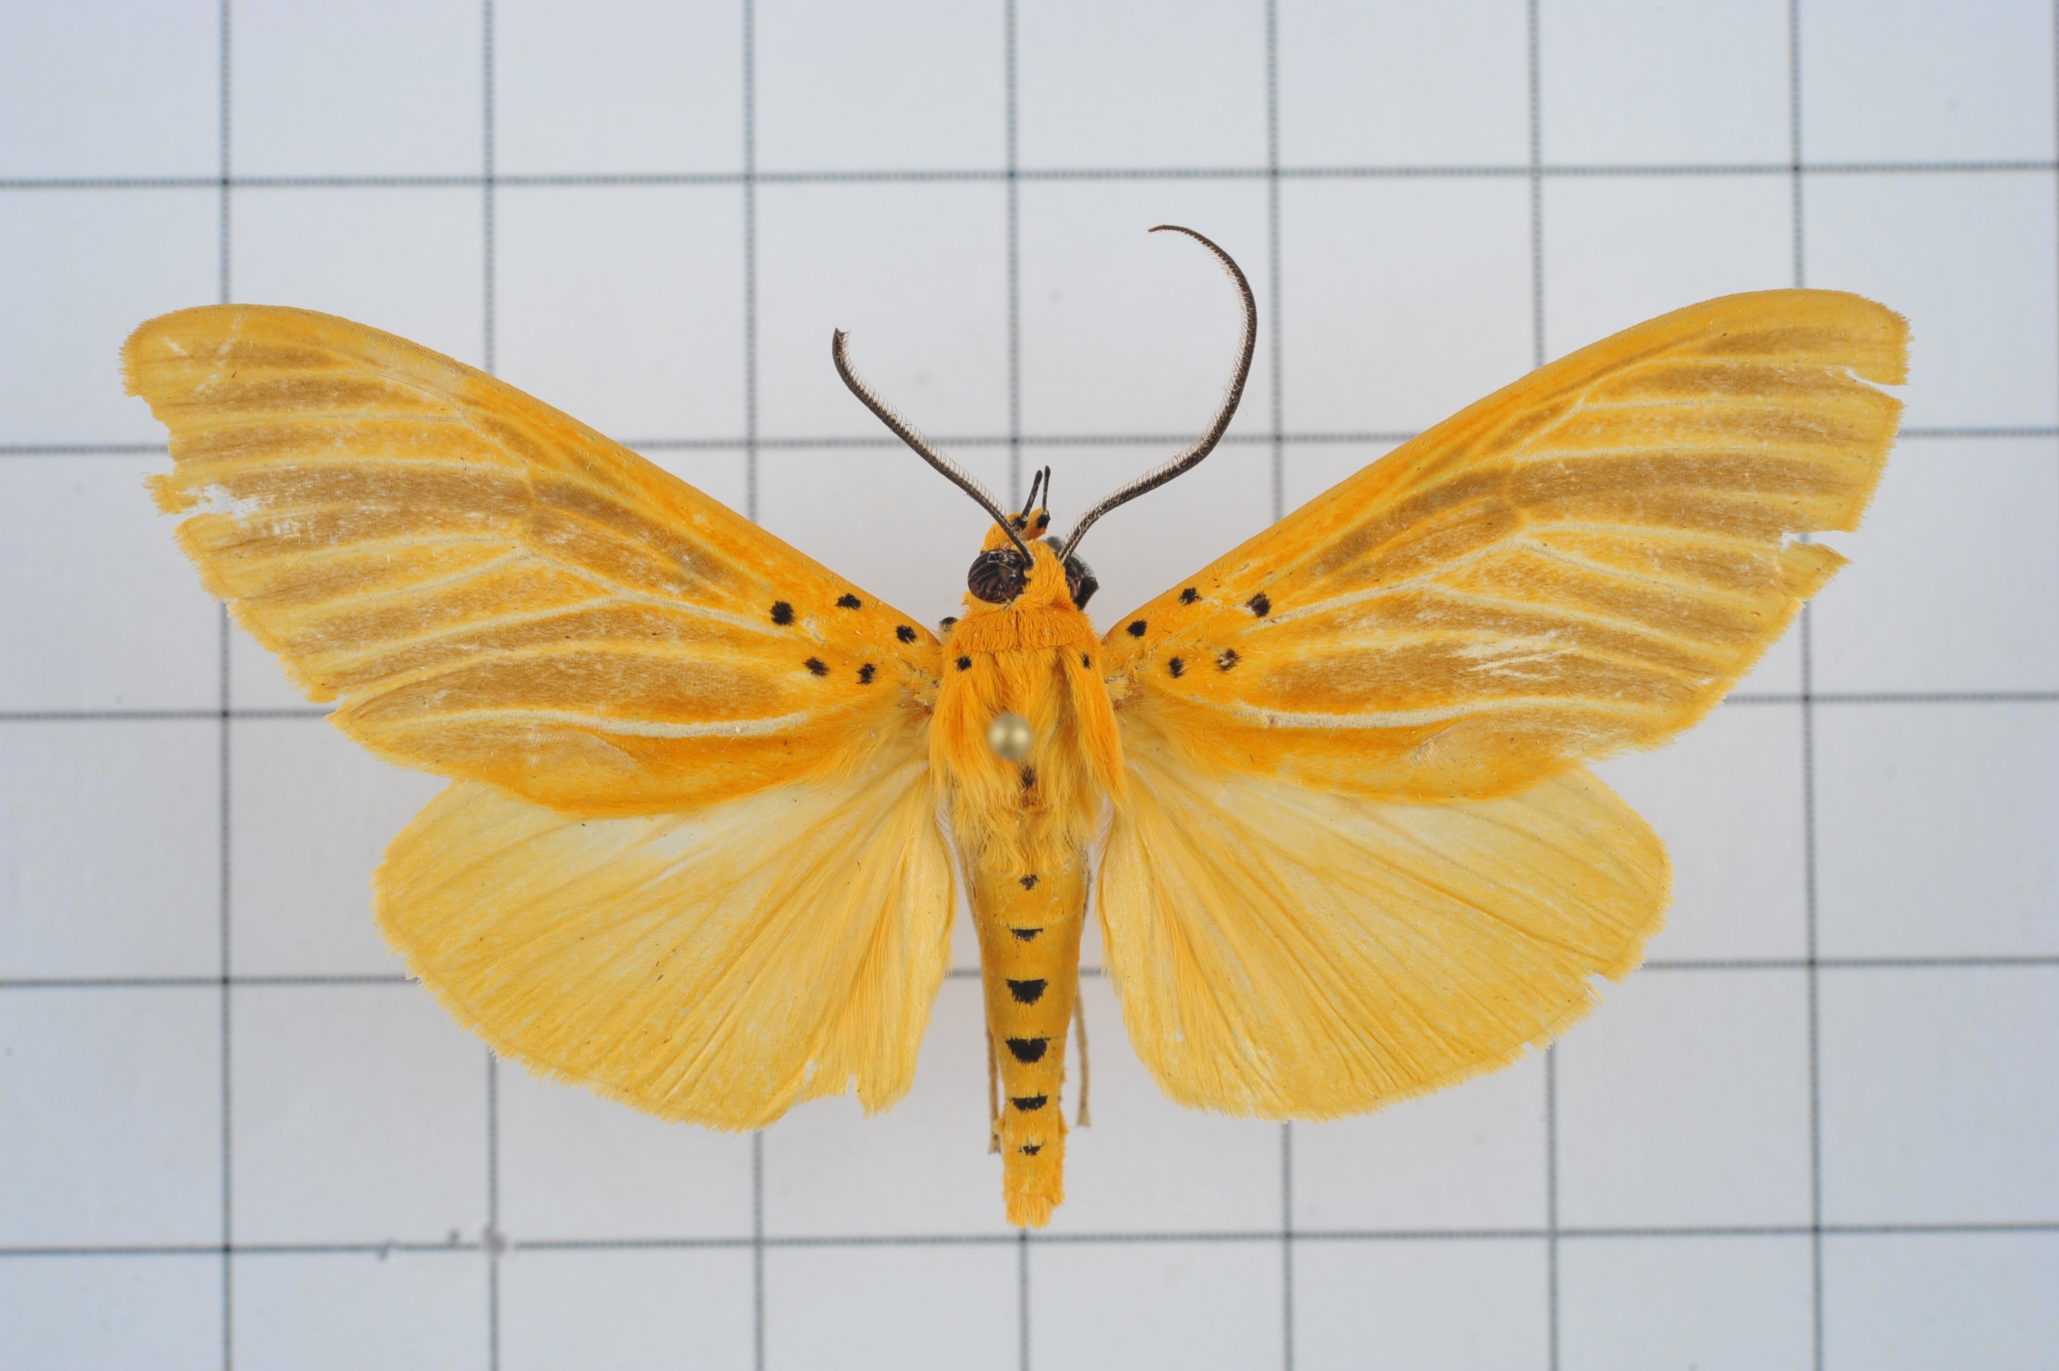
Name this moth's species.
Asota egens confinis
